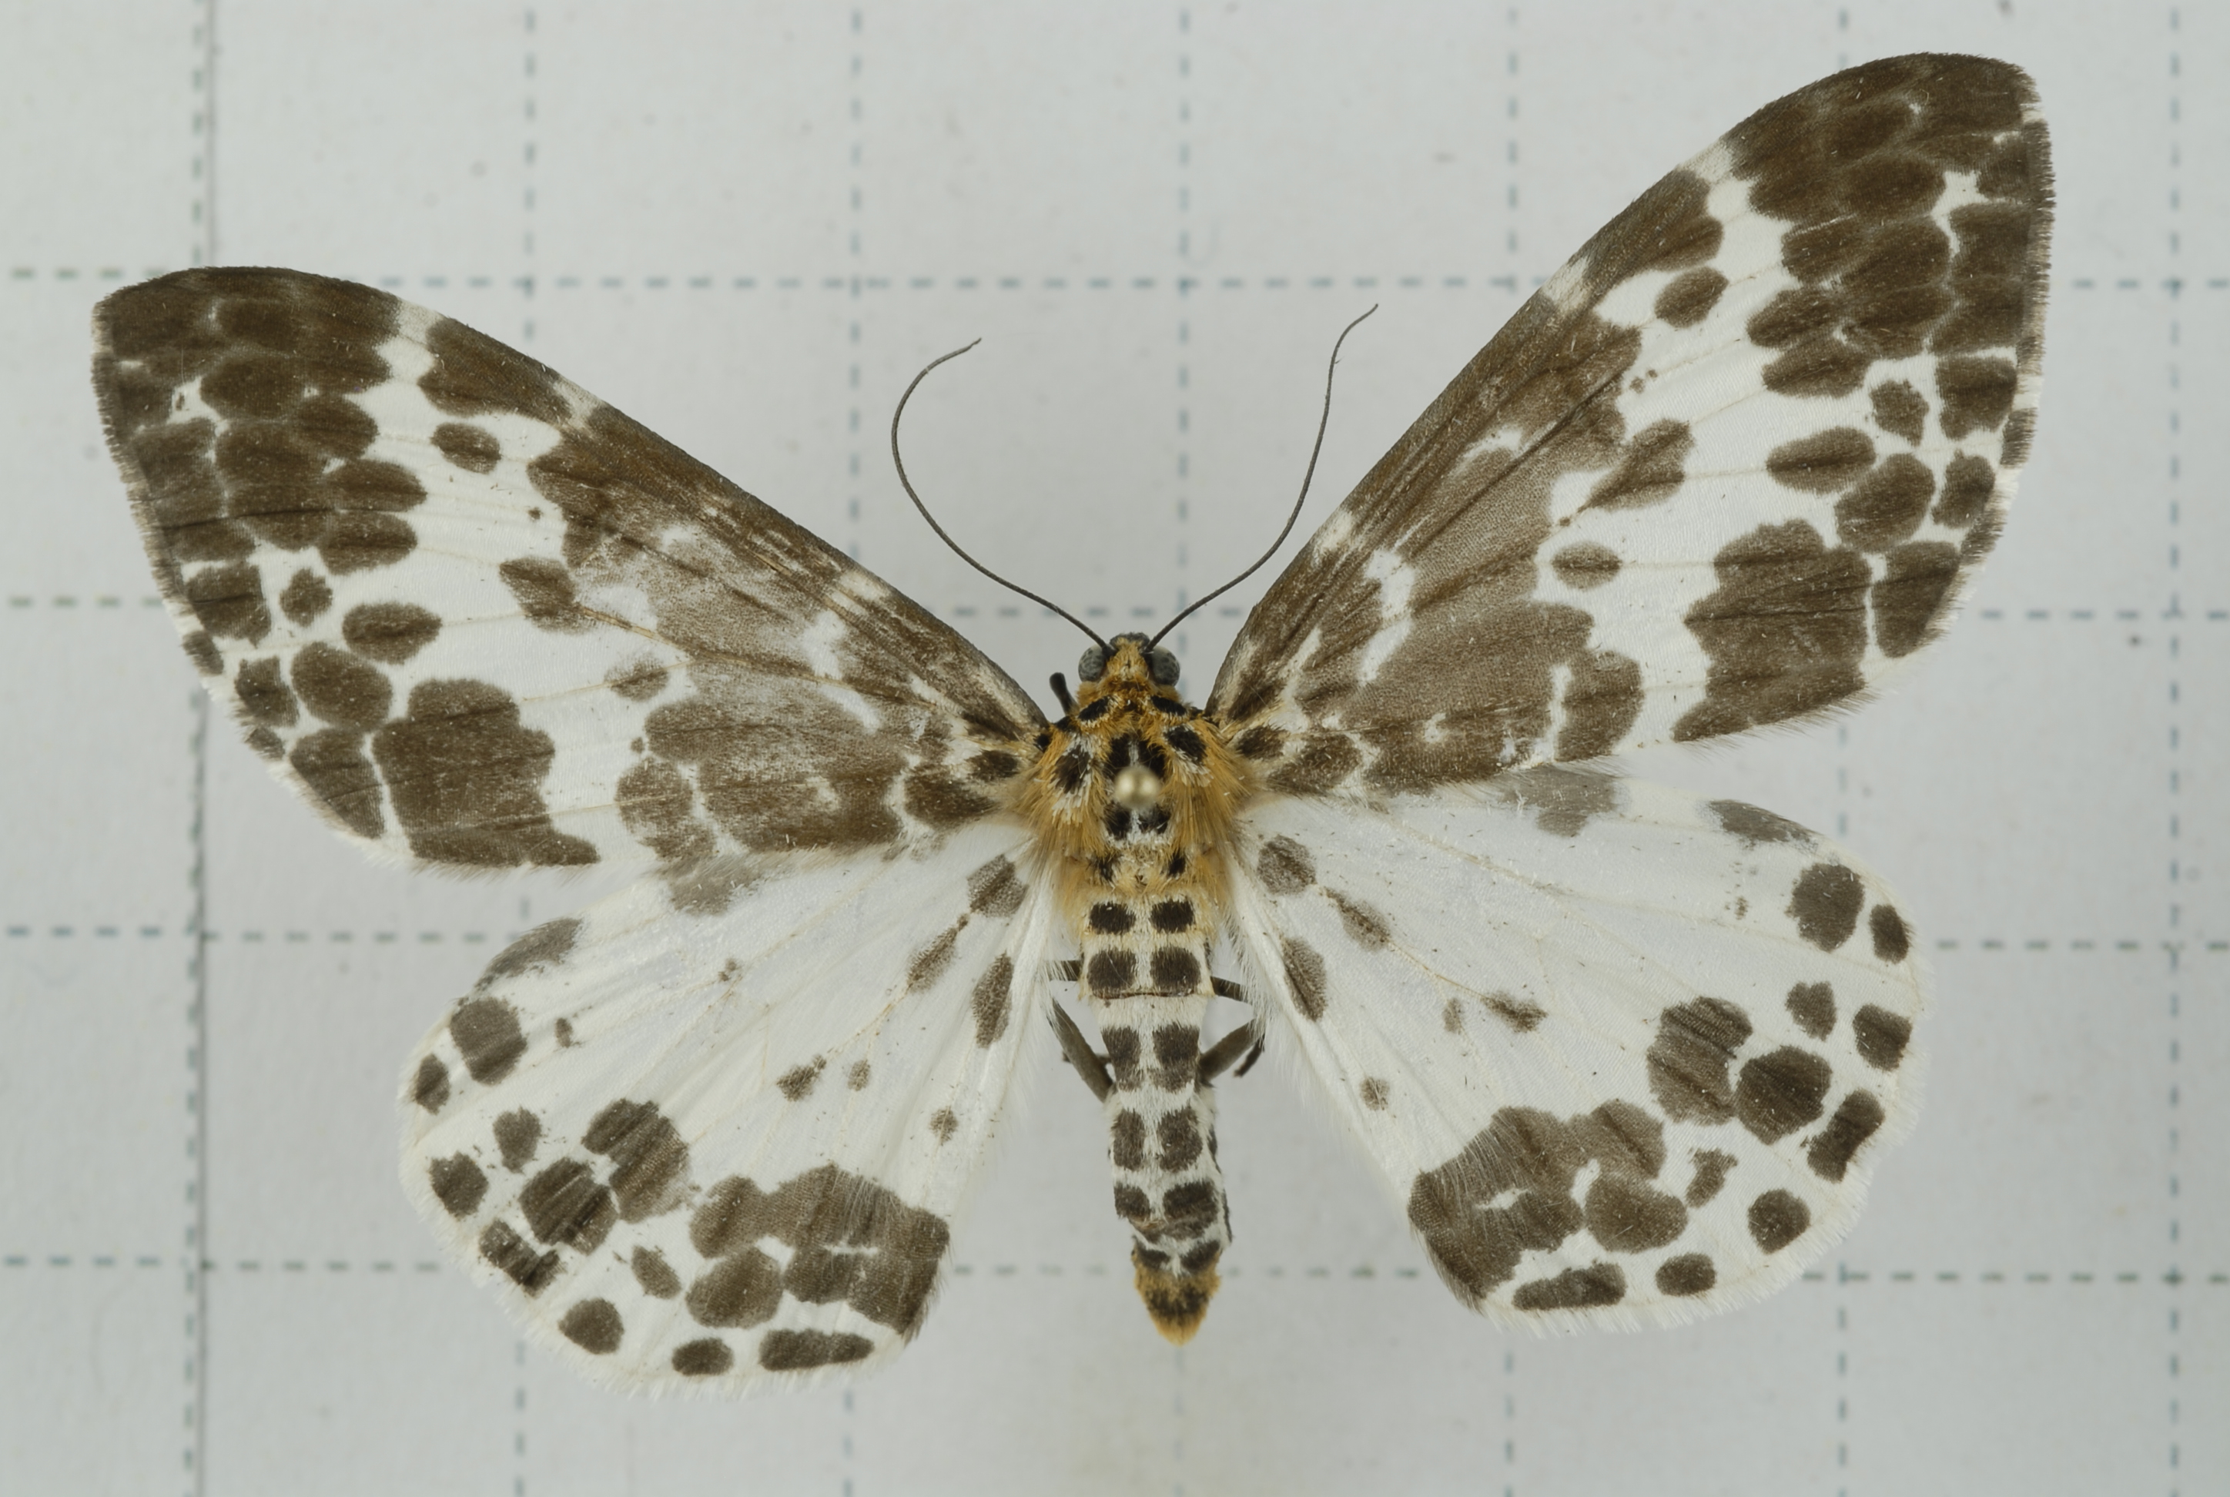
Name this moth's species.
Pogonopygia pavida pavida
